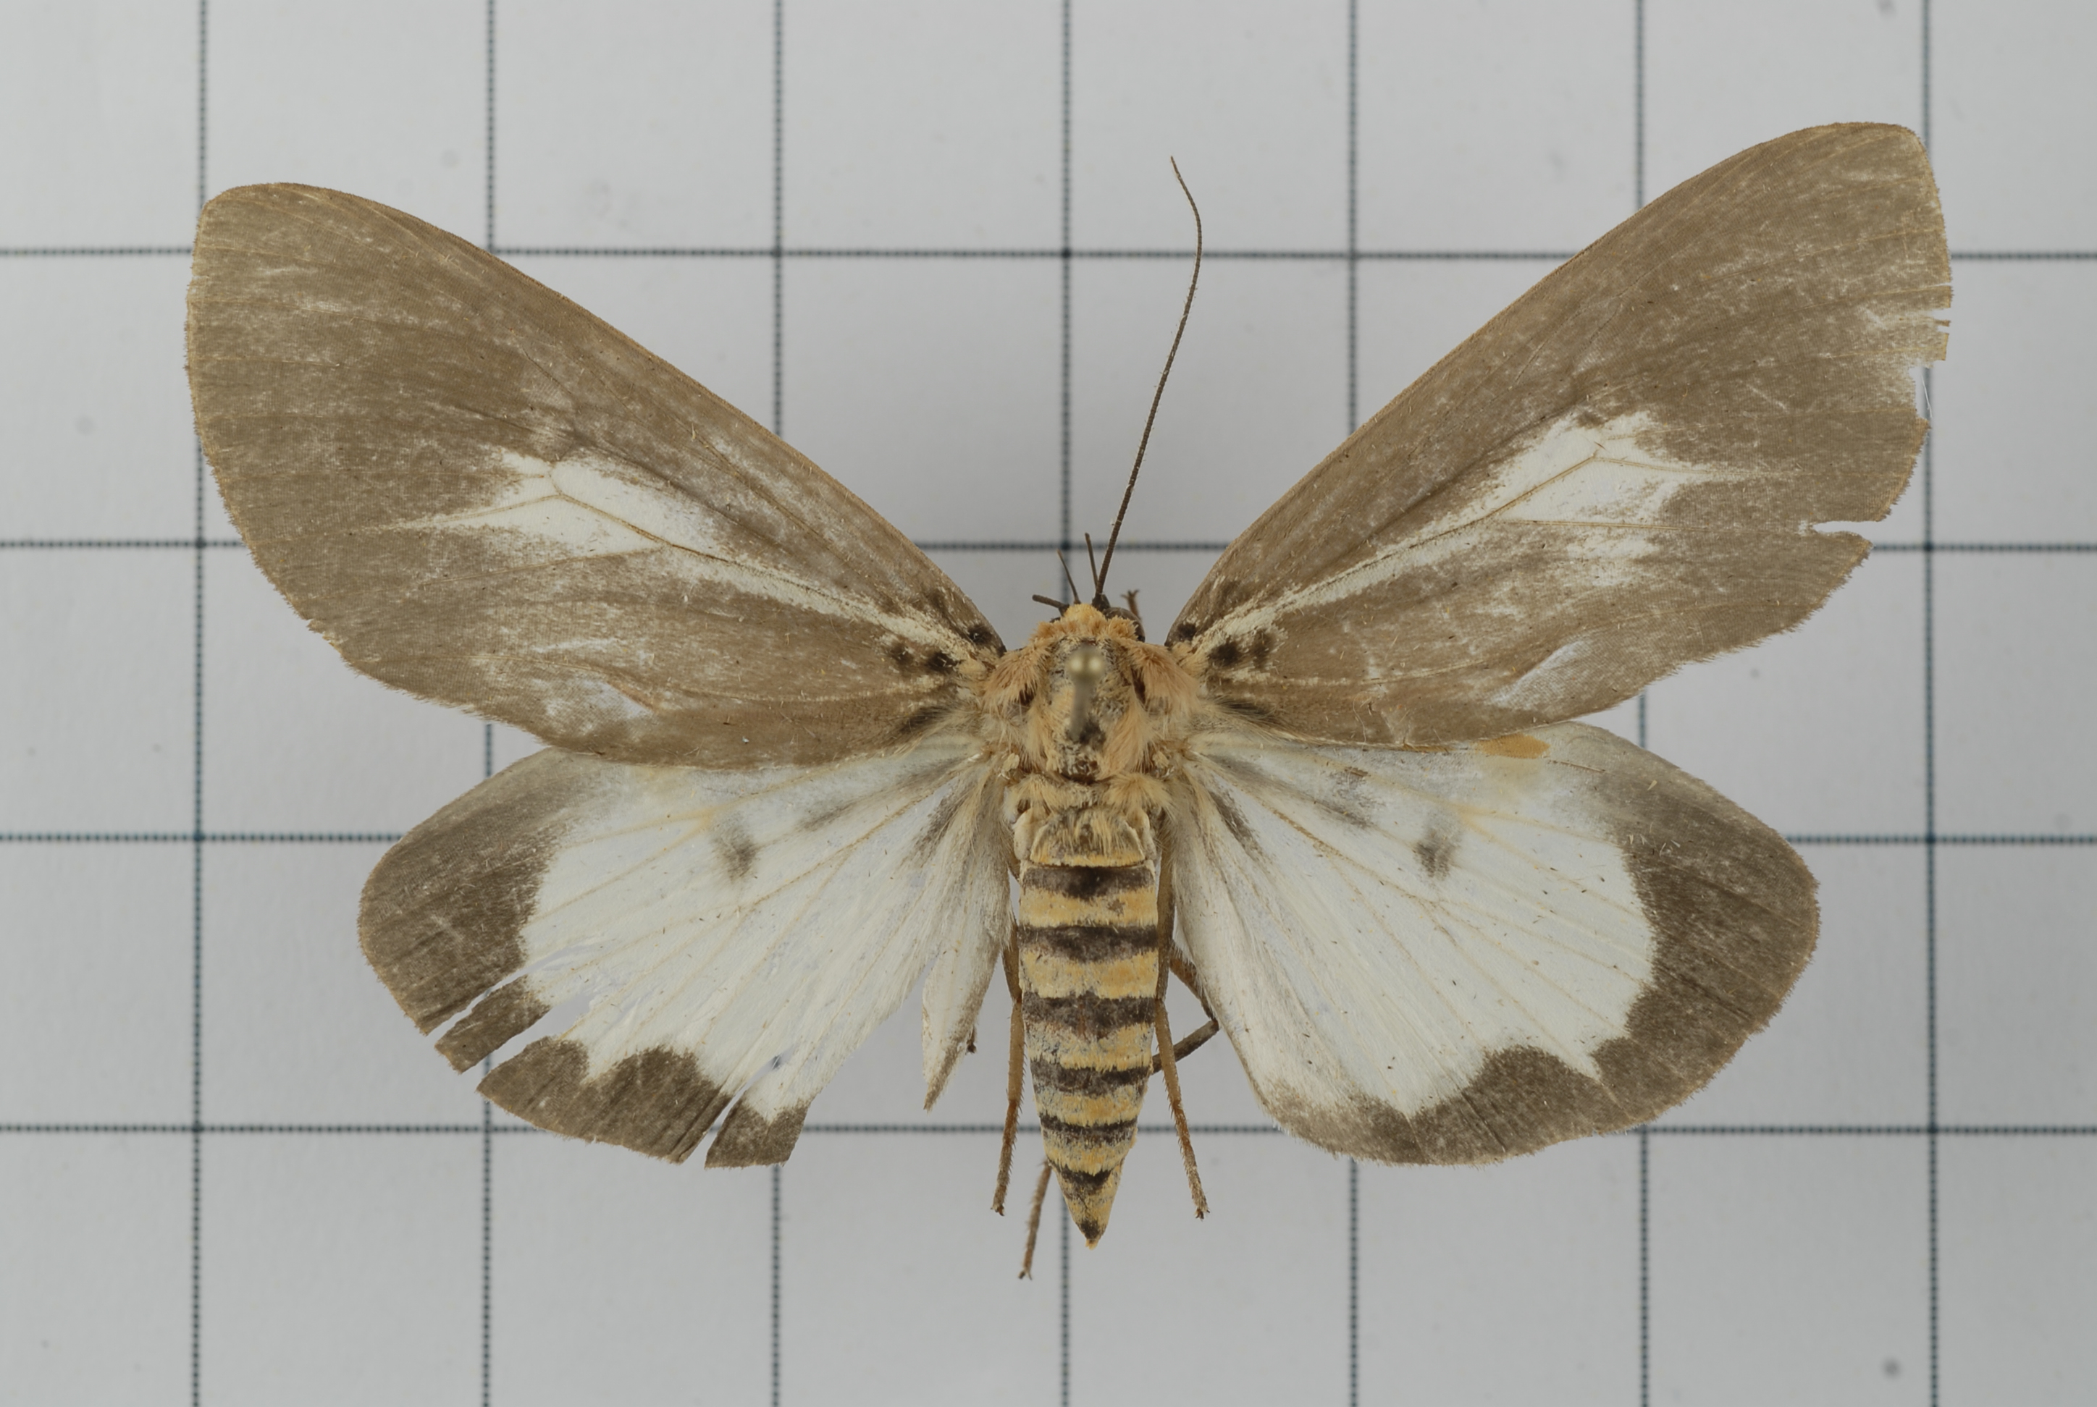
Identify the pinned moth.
Asota heliconia zebrina
